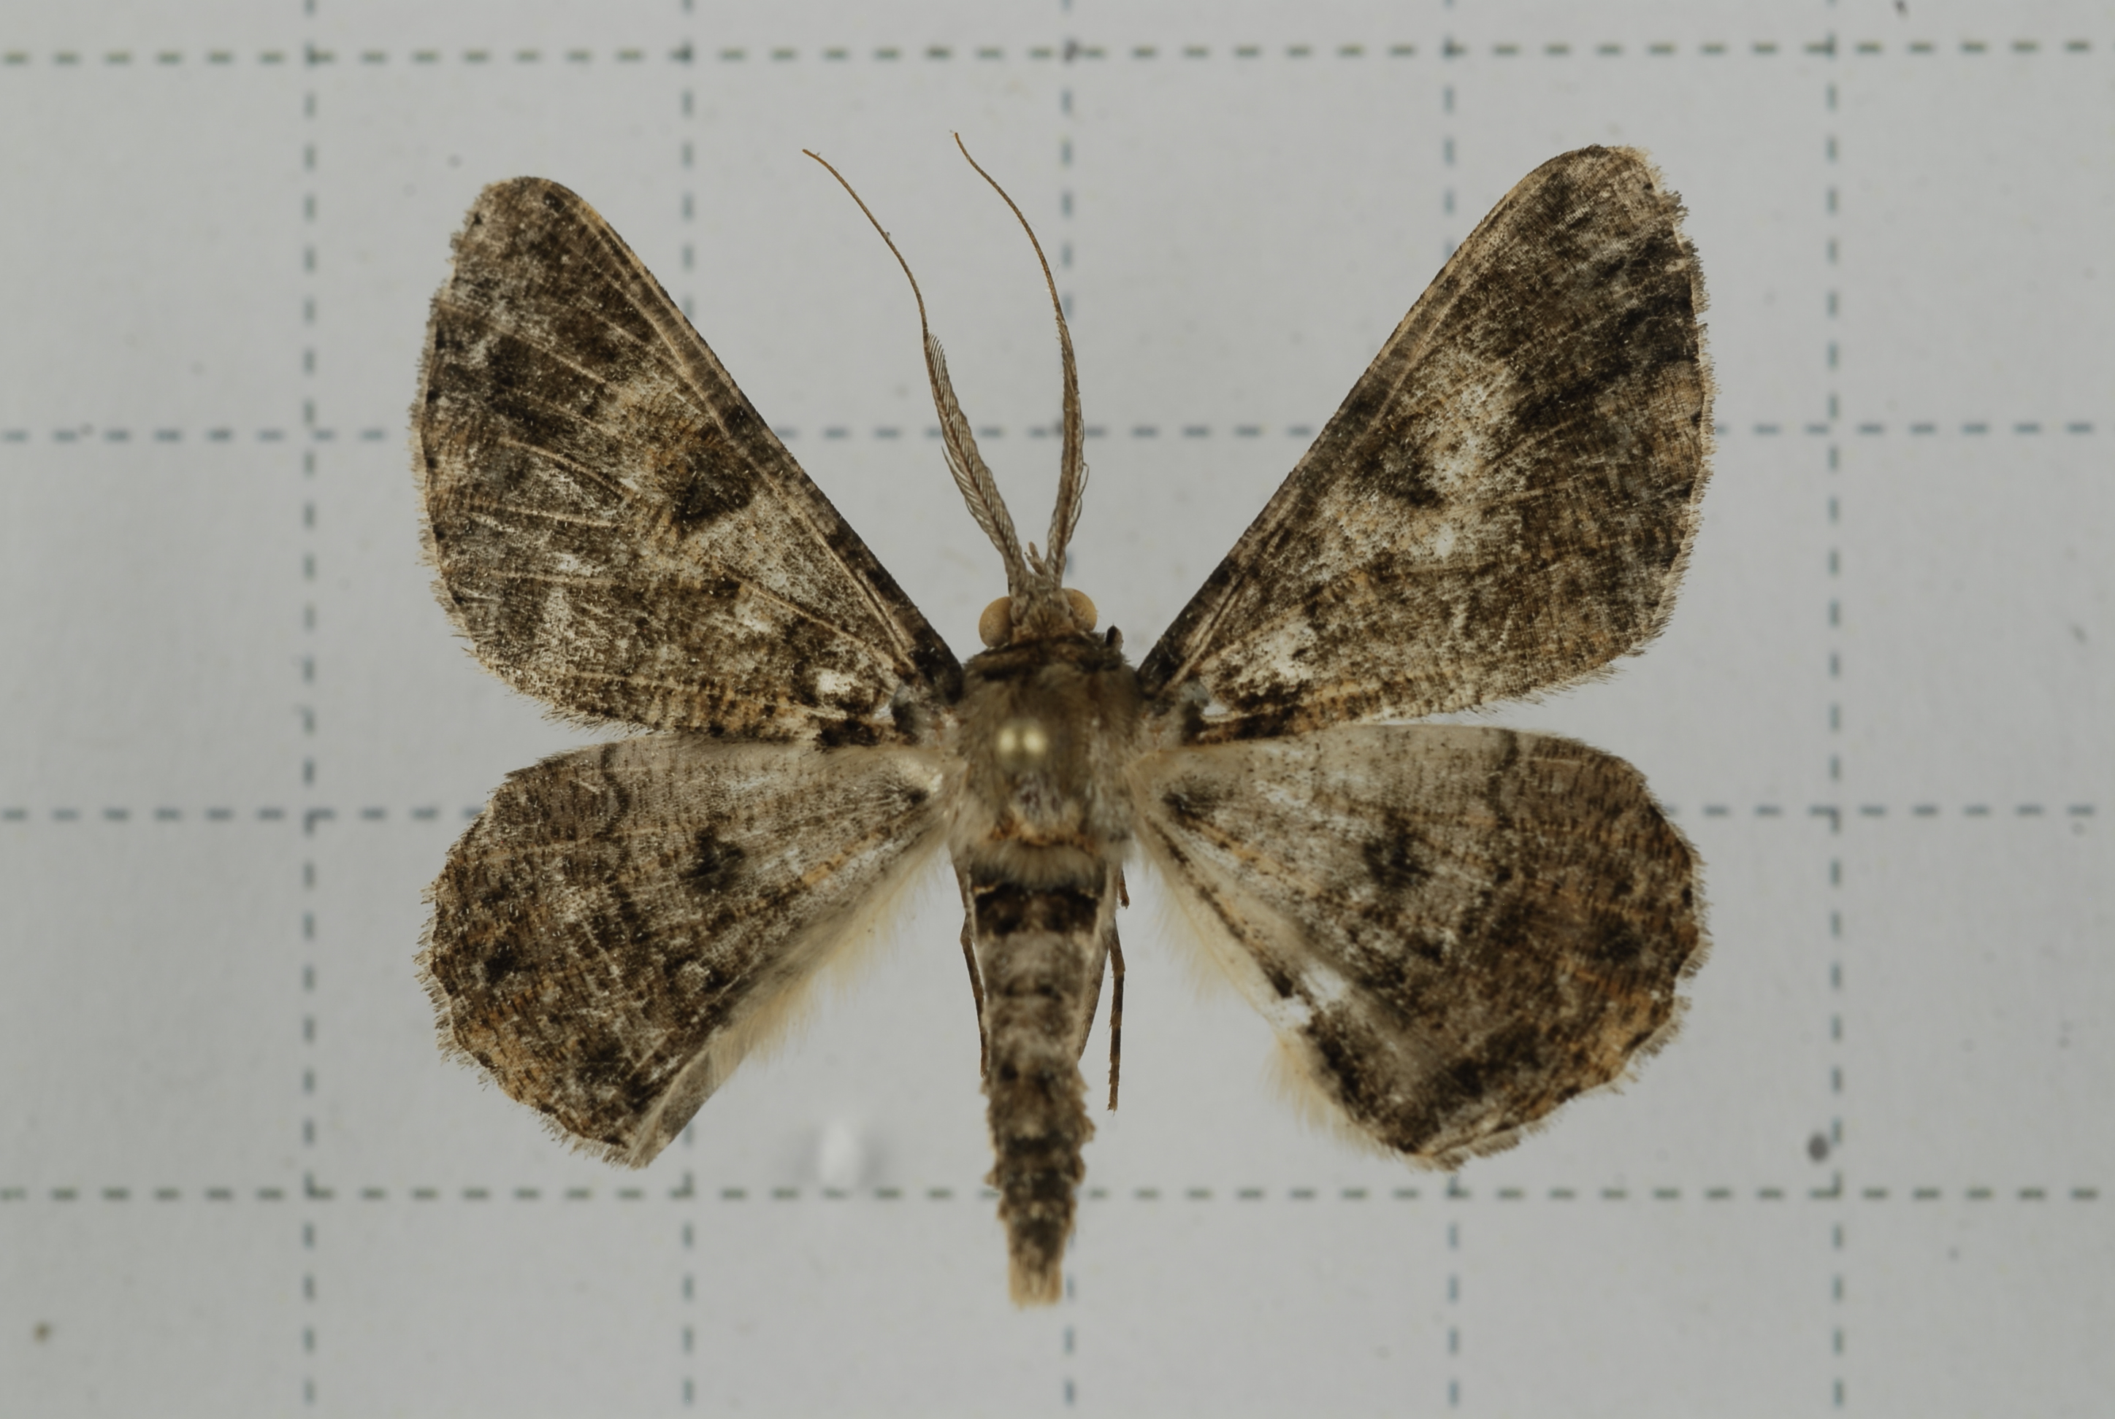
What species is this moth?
Cleora alienaria
